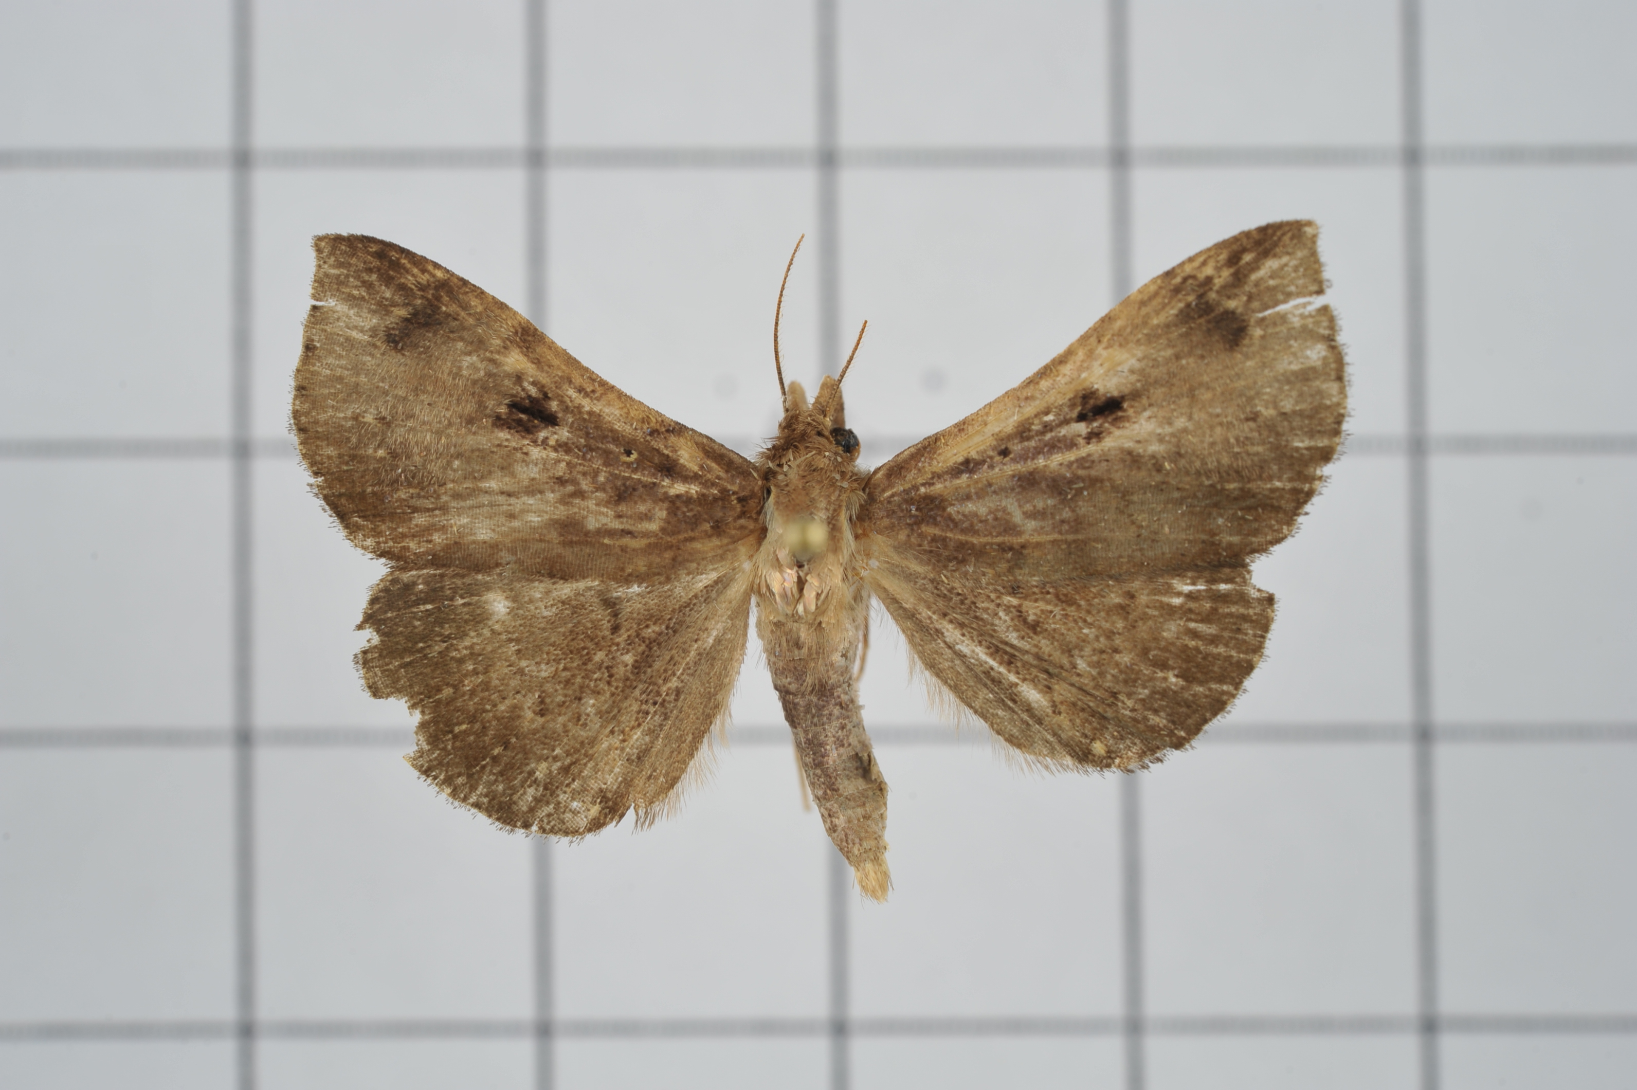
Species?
Mosopia punctilinea
